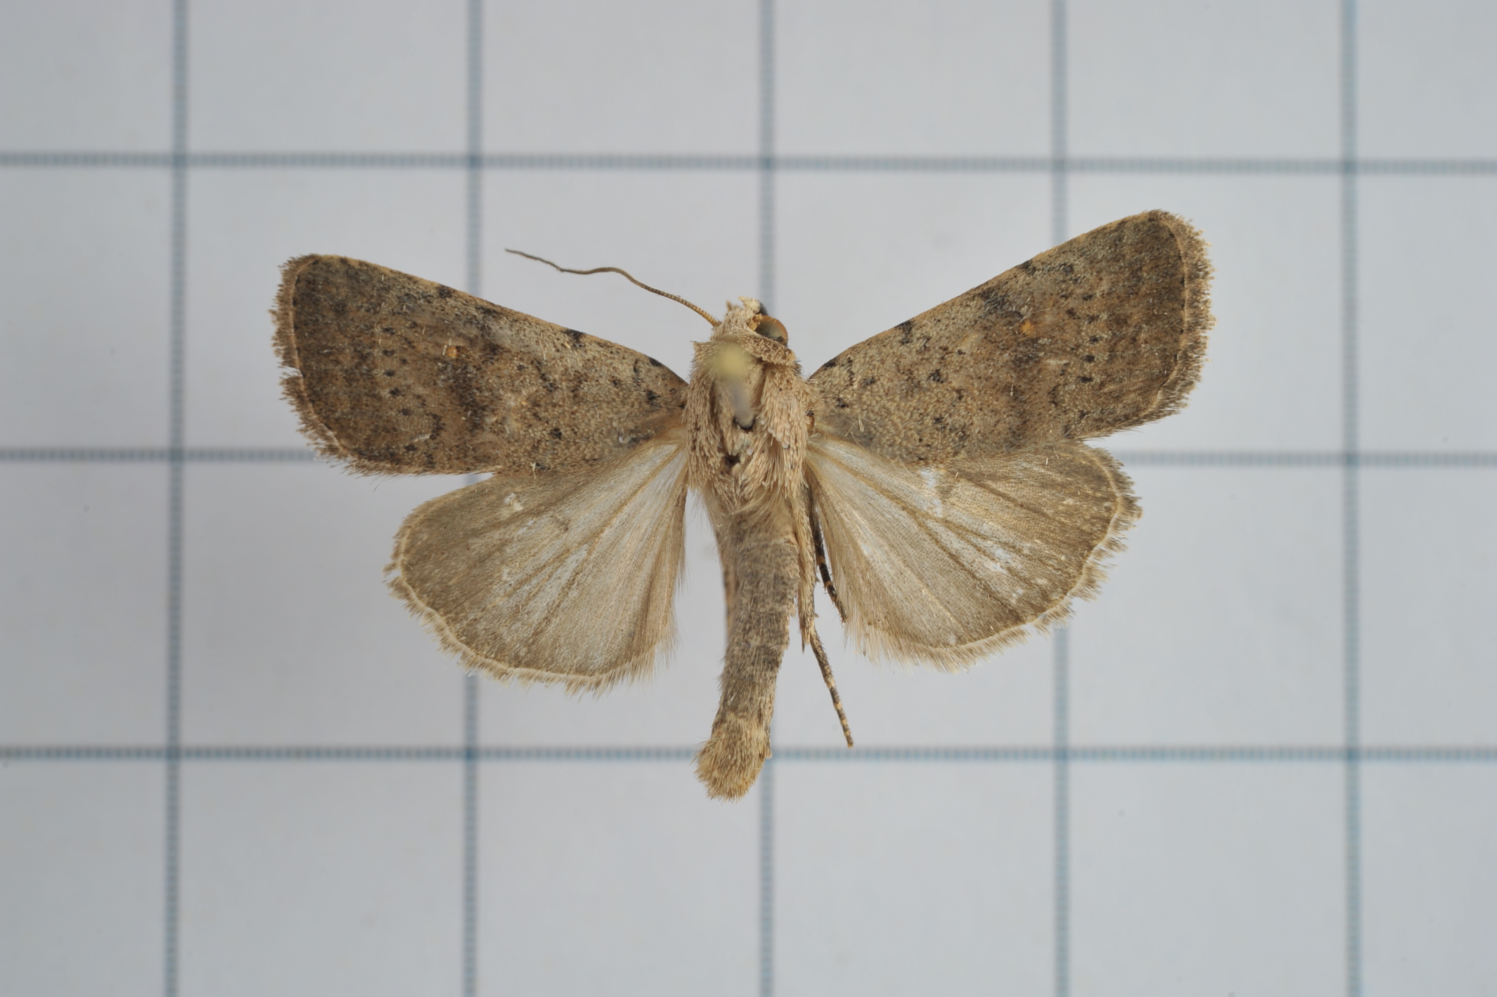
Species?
Athetis bremusa
